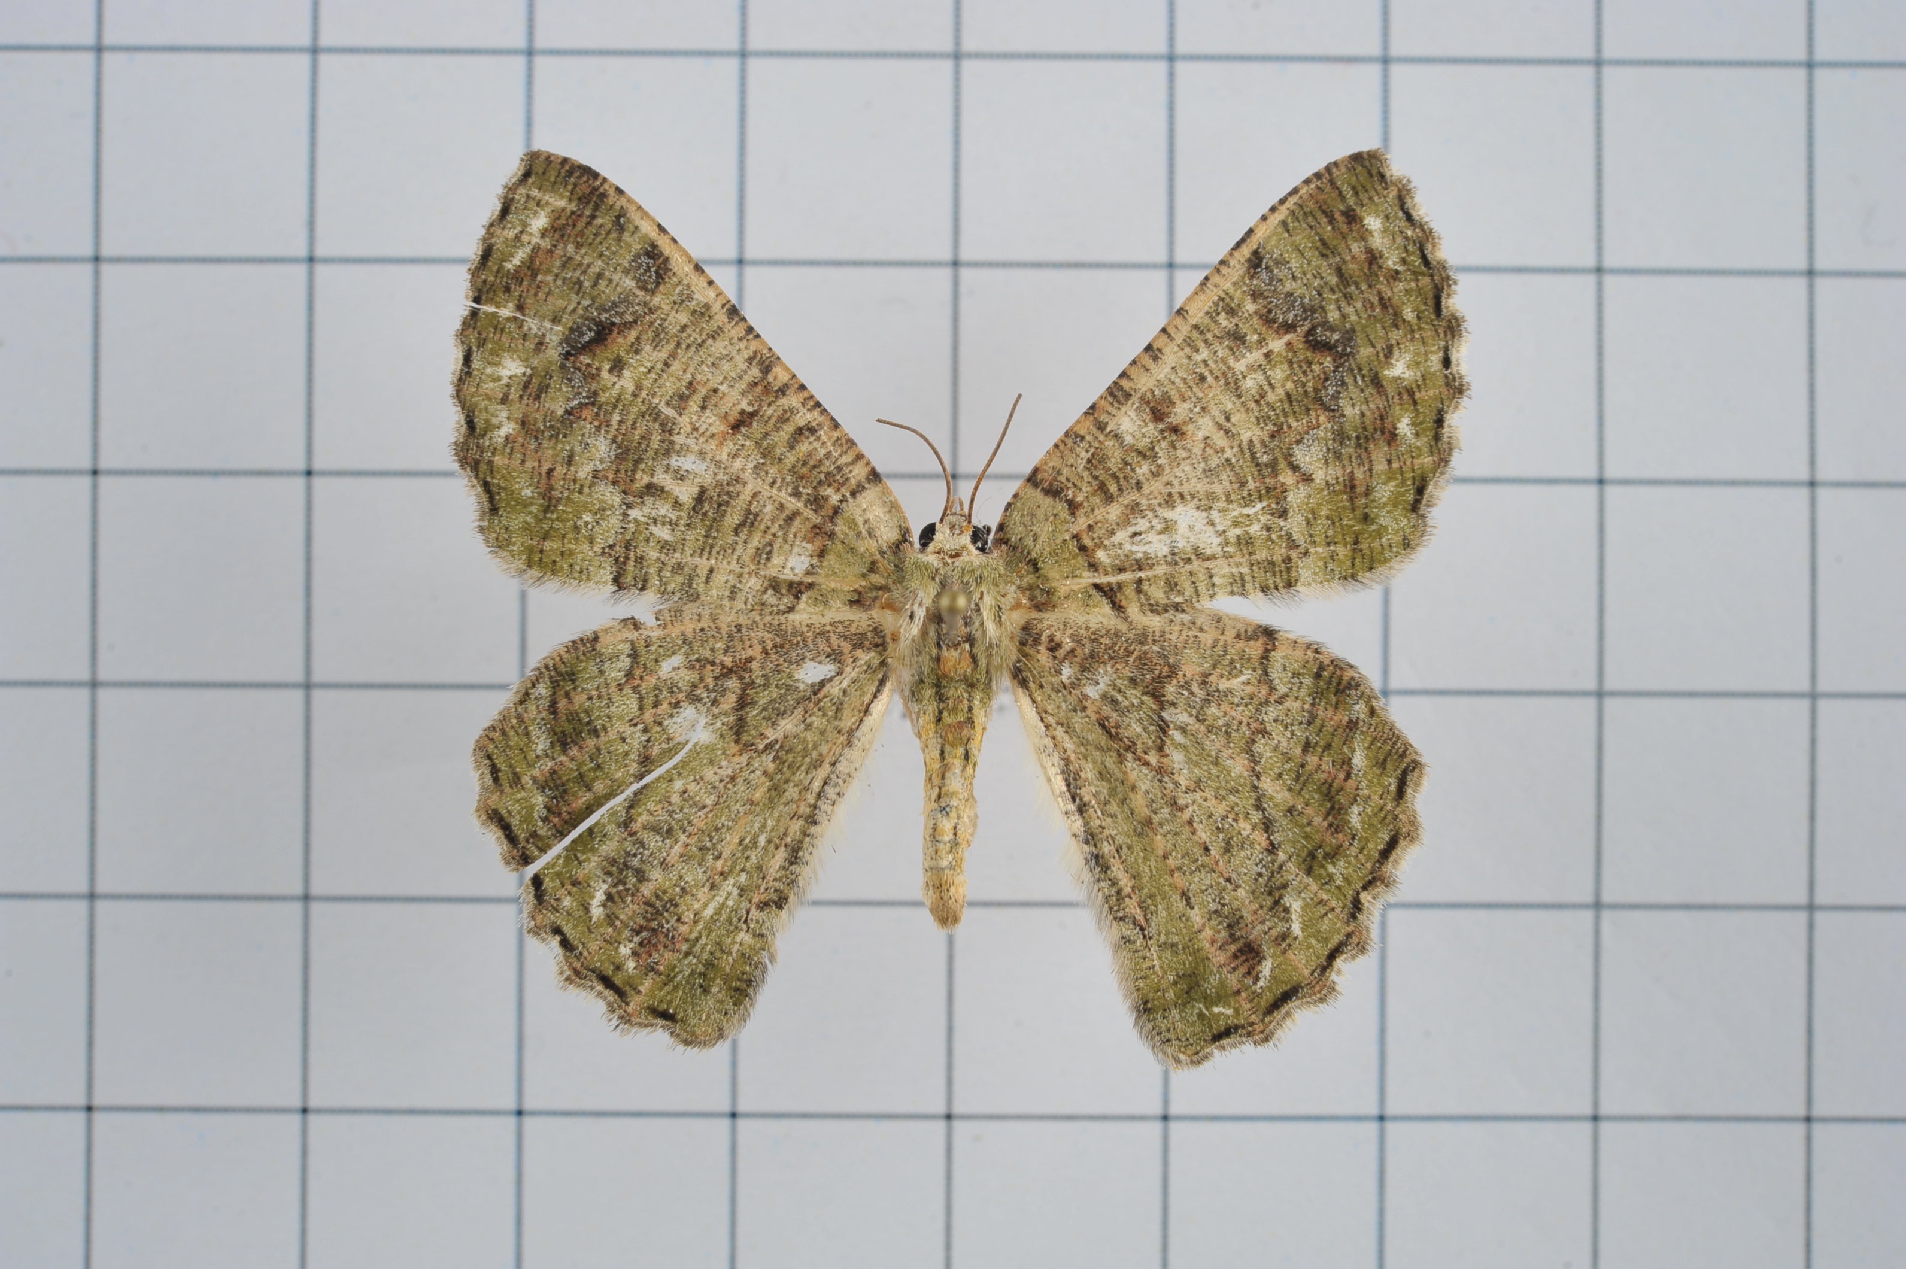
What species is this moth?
Lophophelma taiwana
